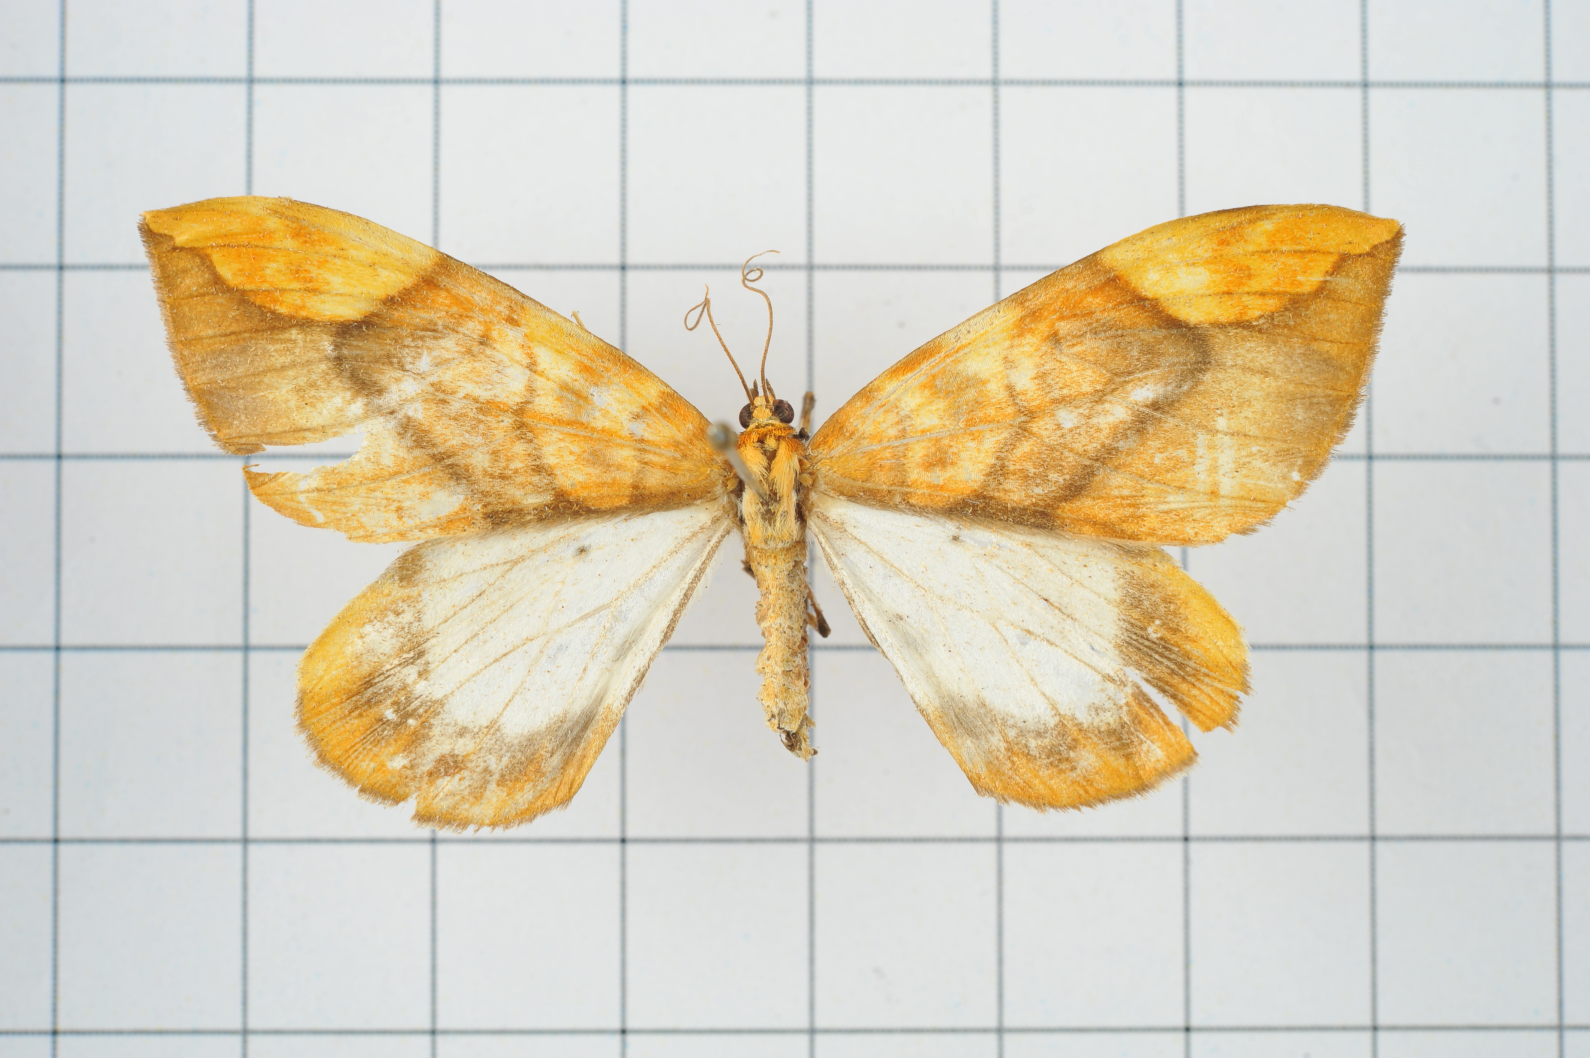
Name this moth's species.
Gandaritis postalba
